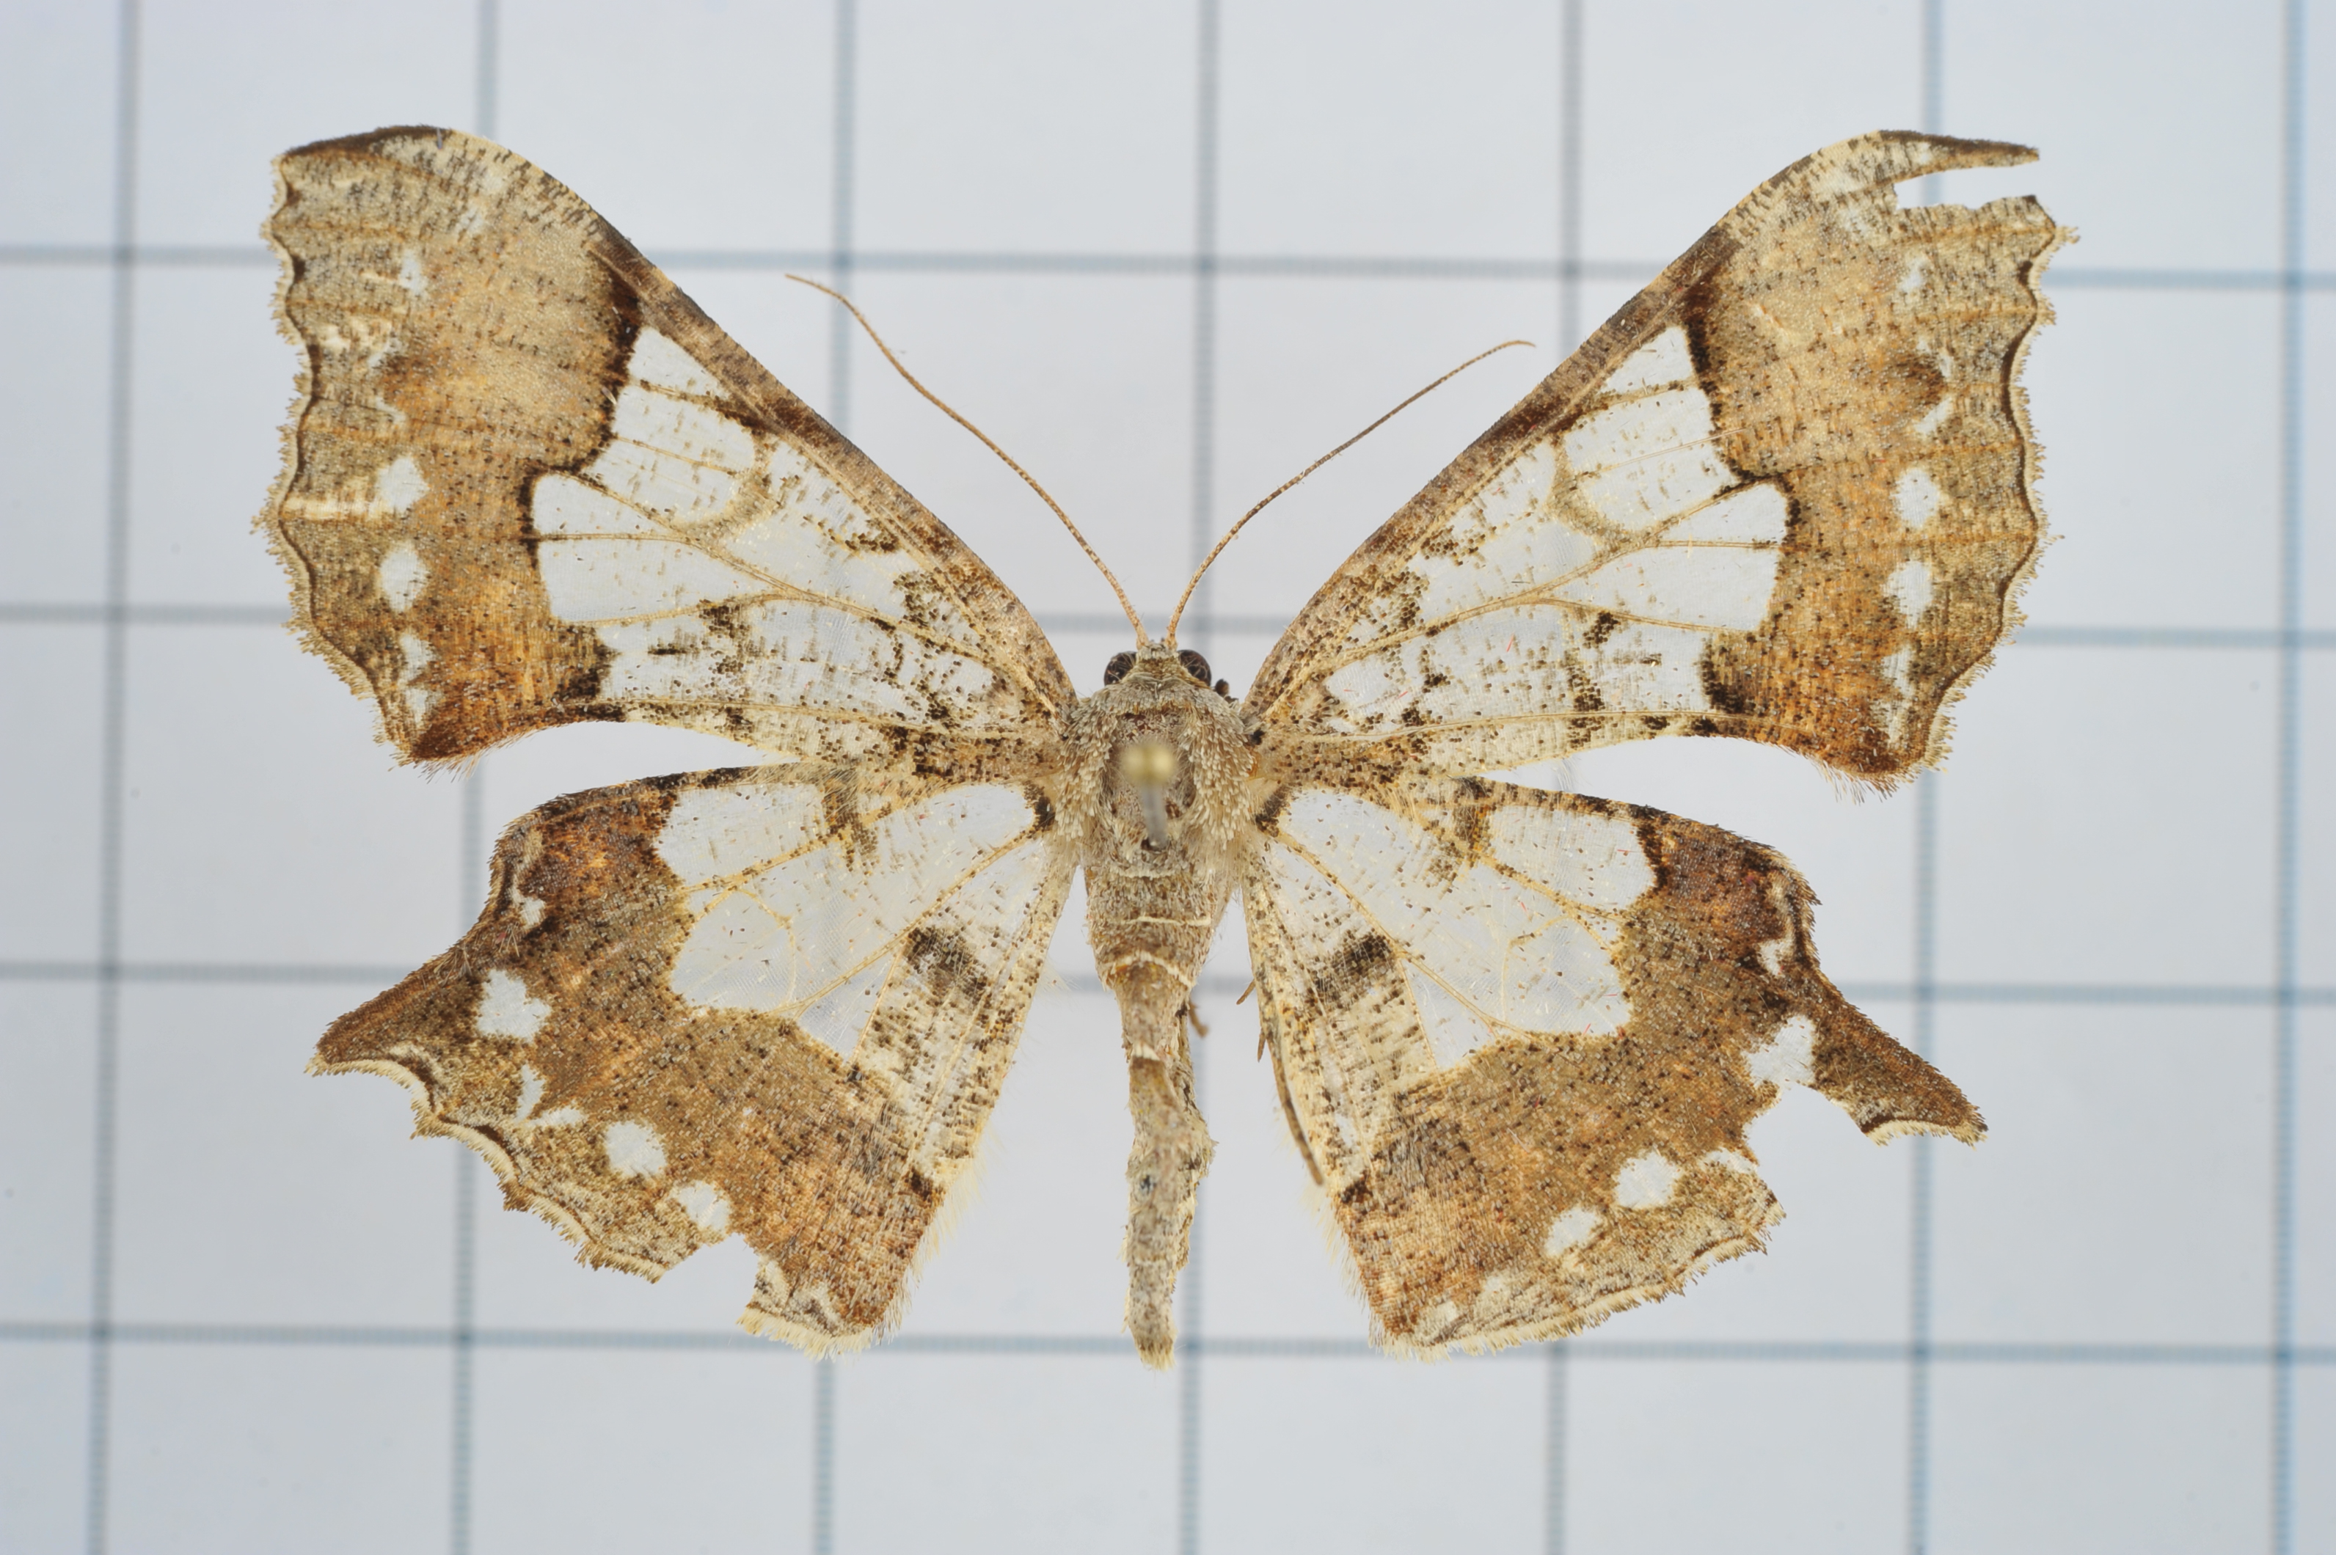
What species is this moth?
Krananda semihyalina
